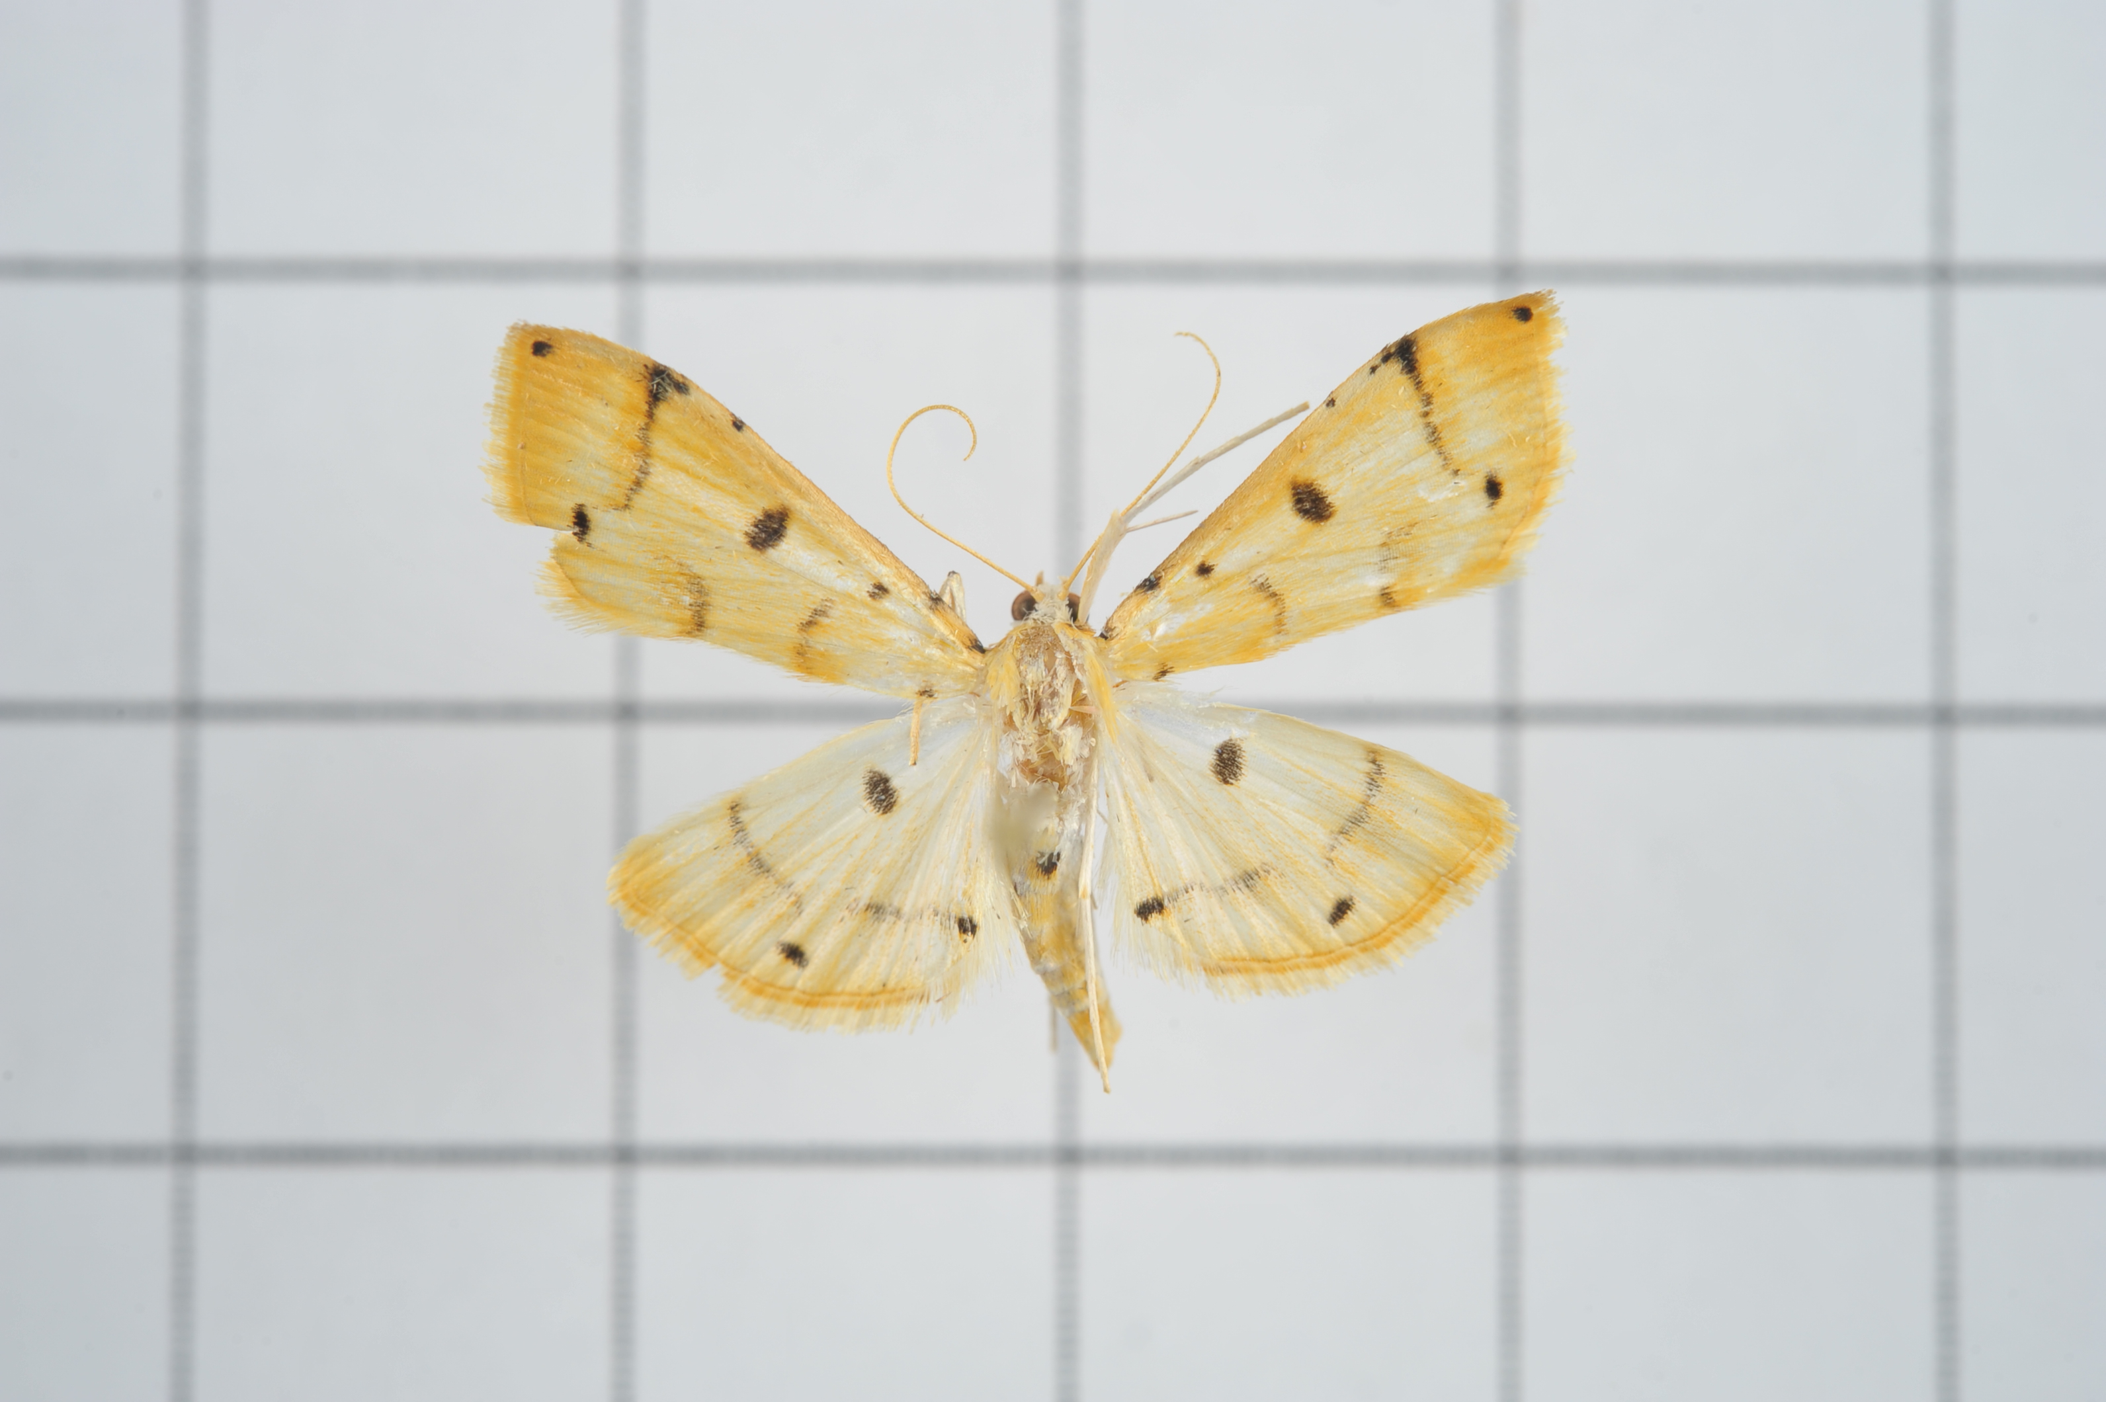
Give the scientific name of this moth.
Pycnarmon aeriferalis
